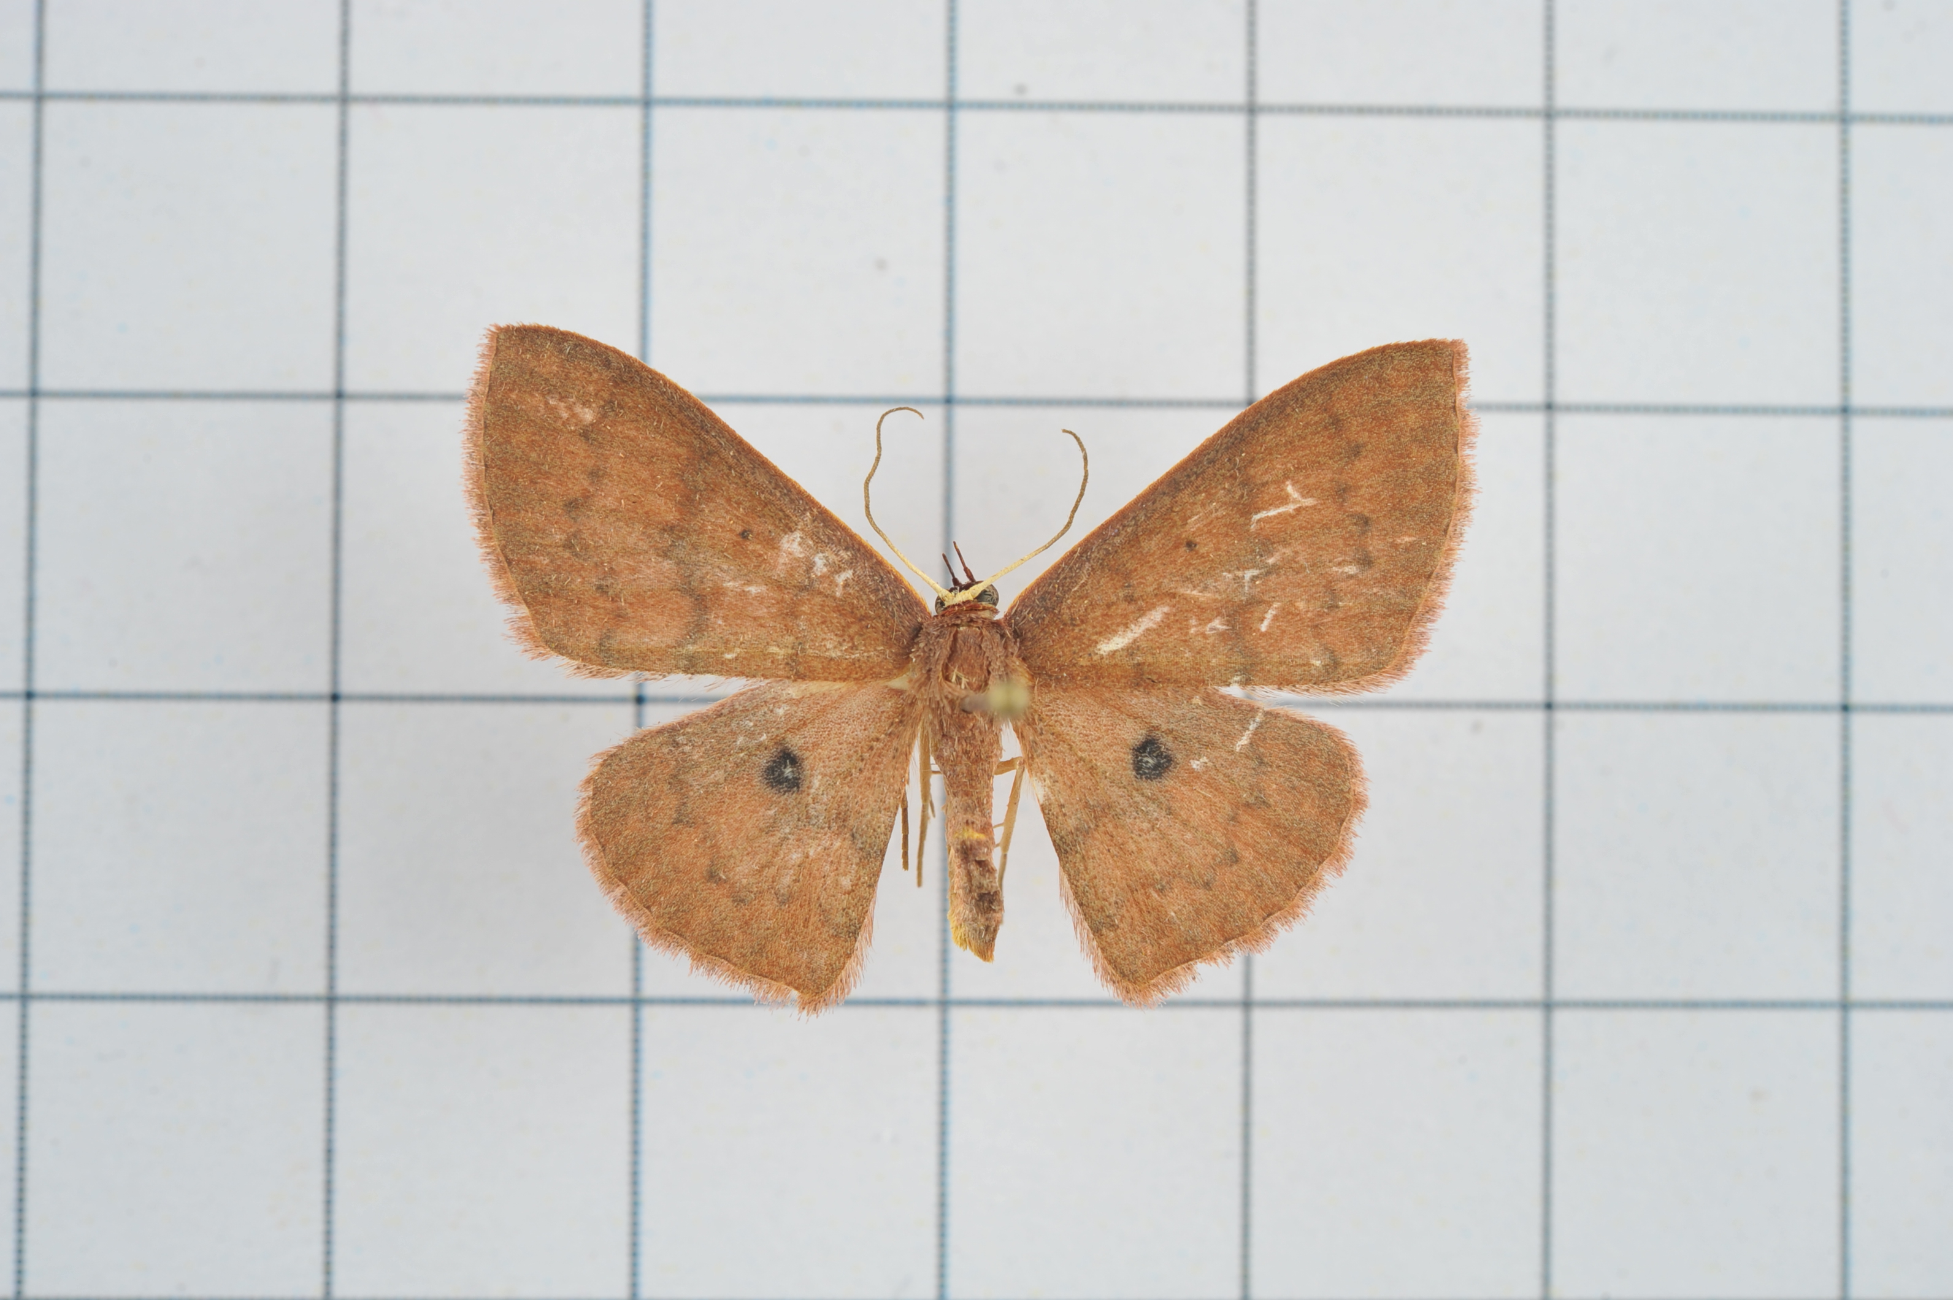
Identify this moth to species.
Organopoda carnearia carnearia
